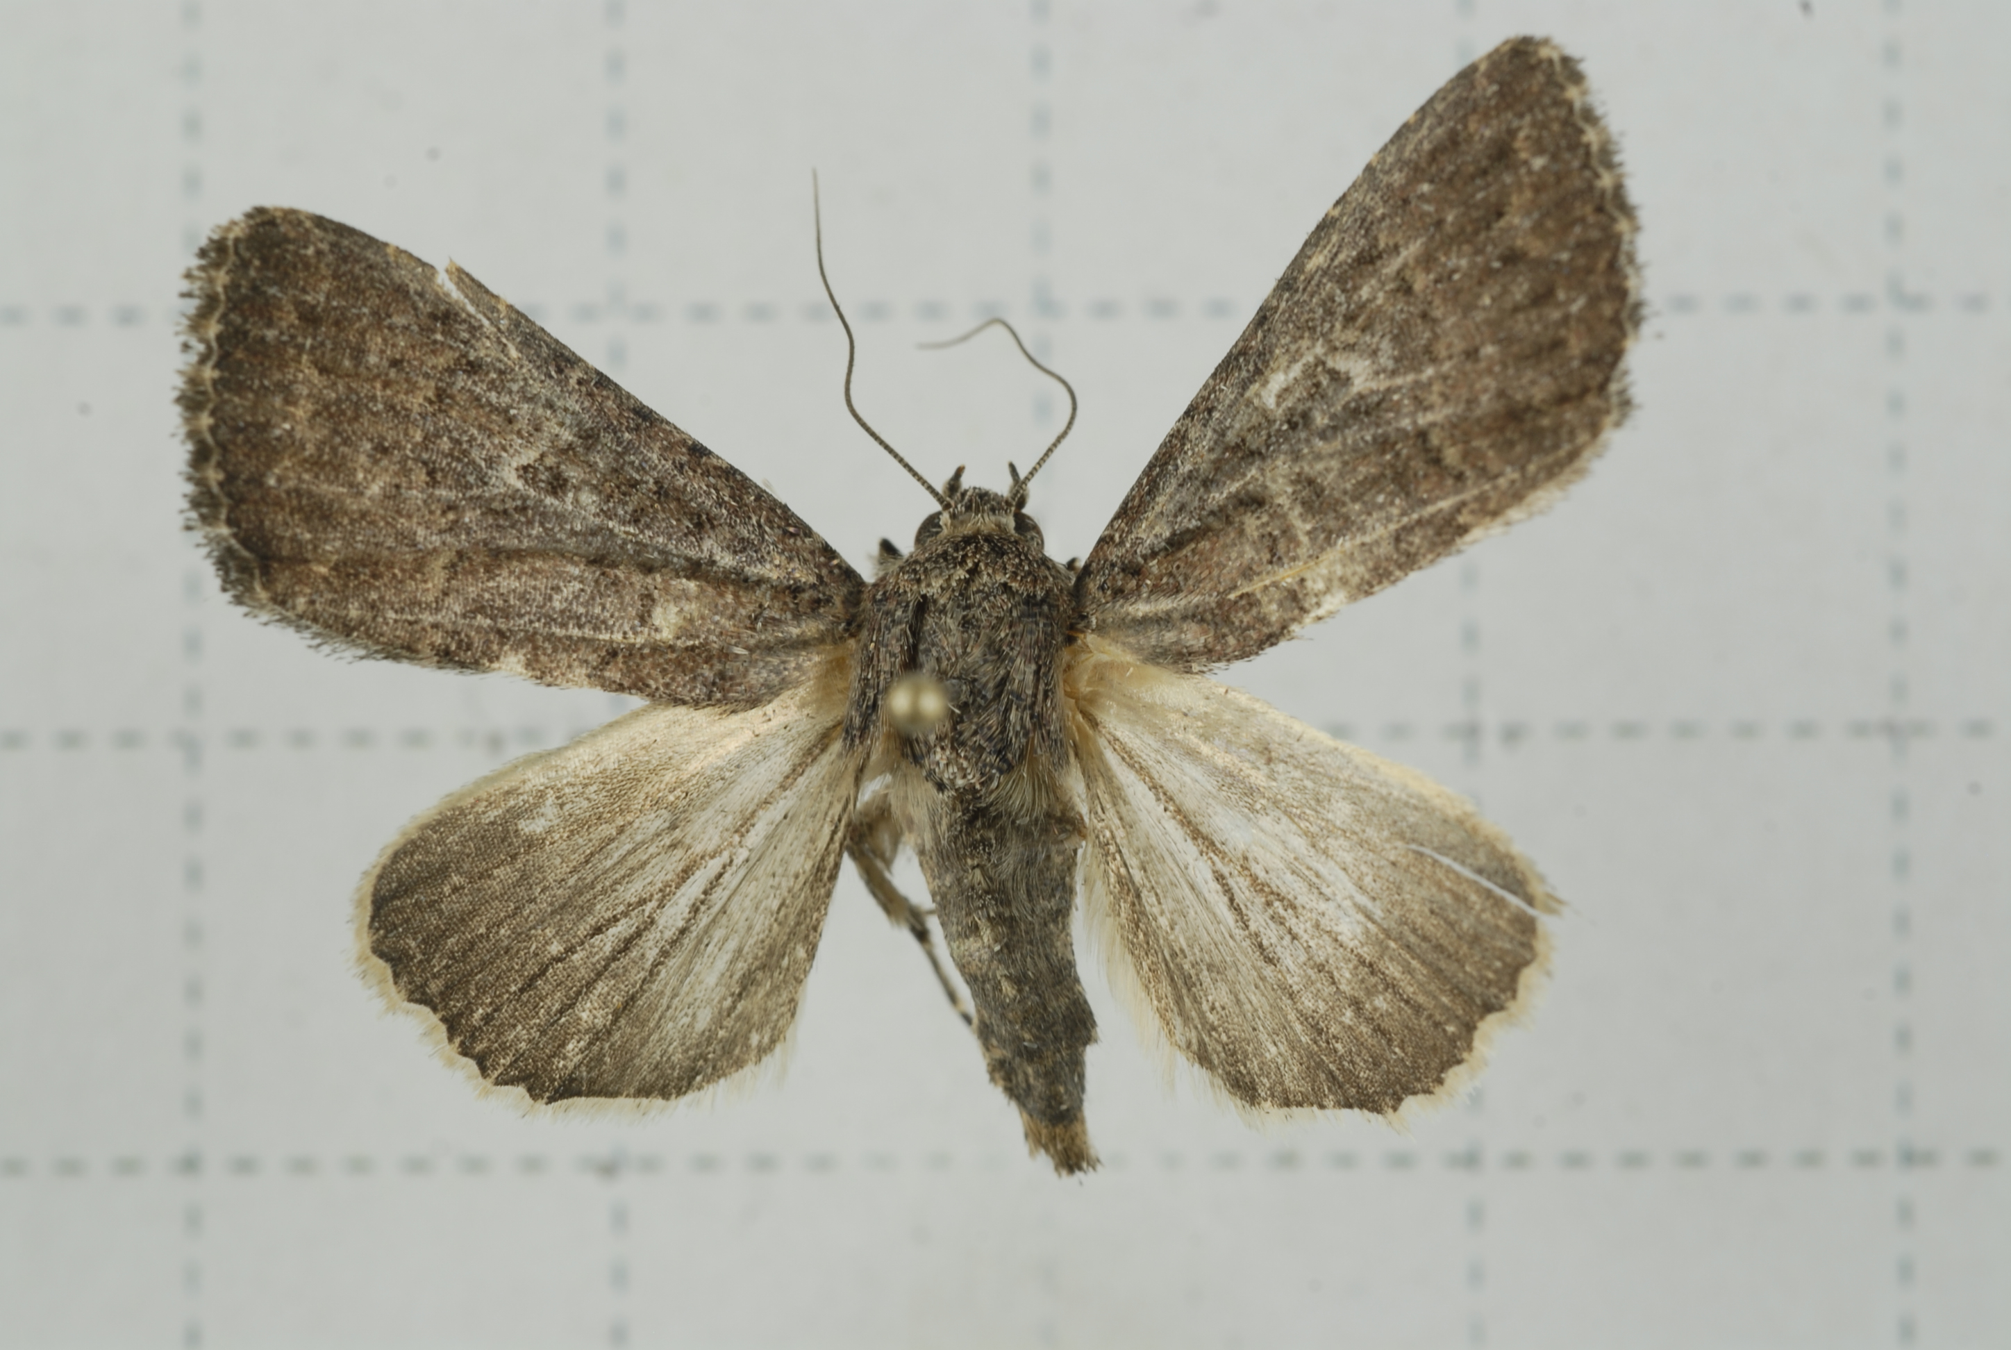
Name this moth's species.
Condica illecta
